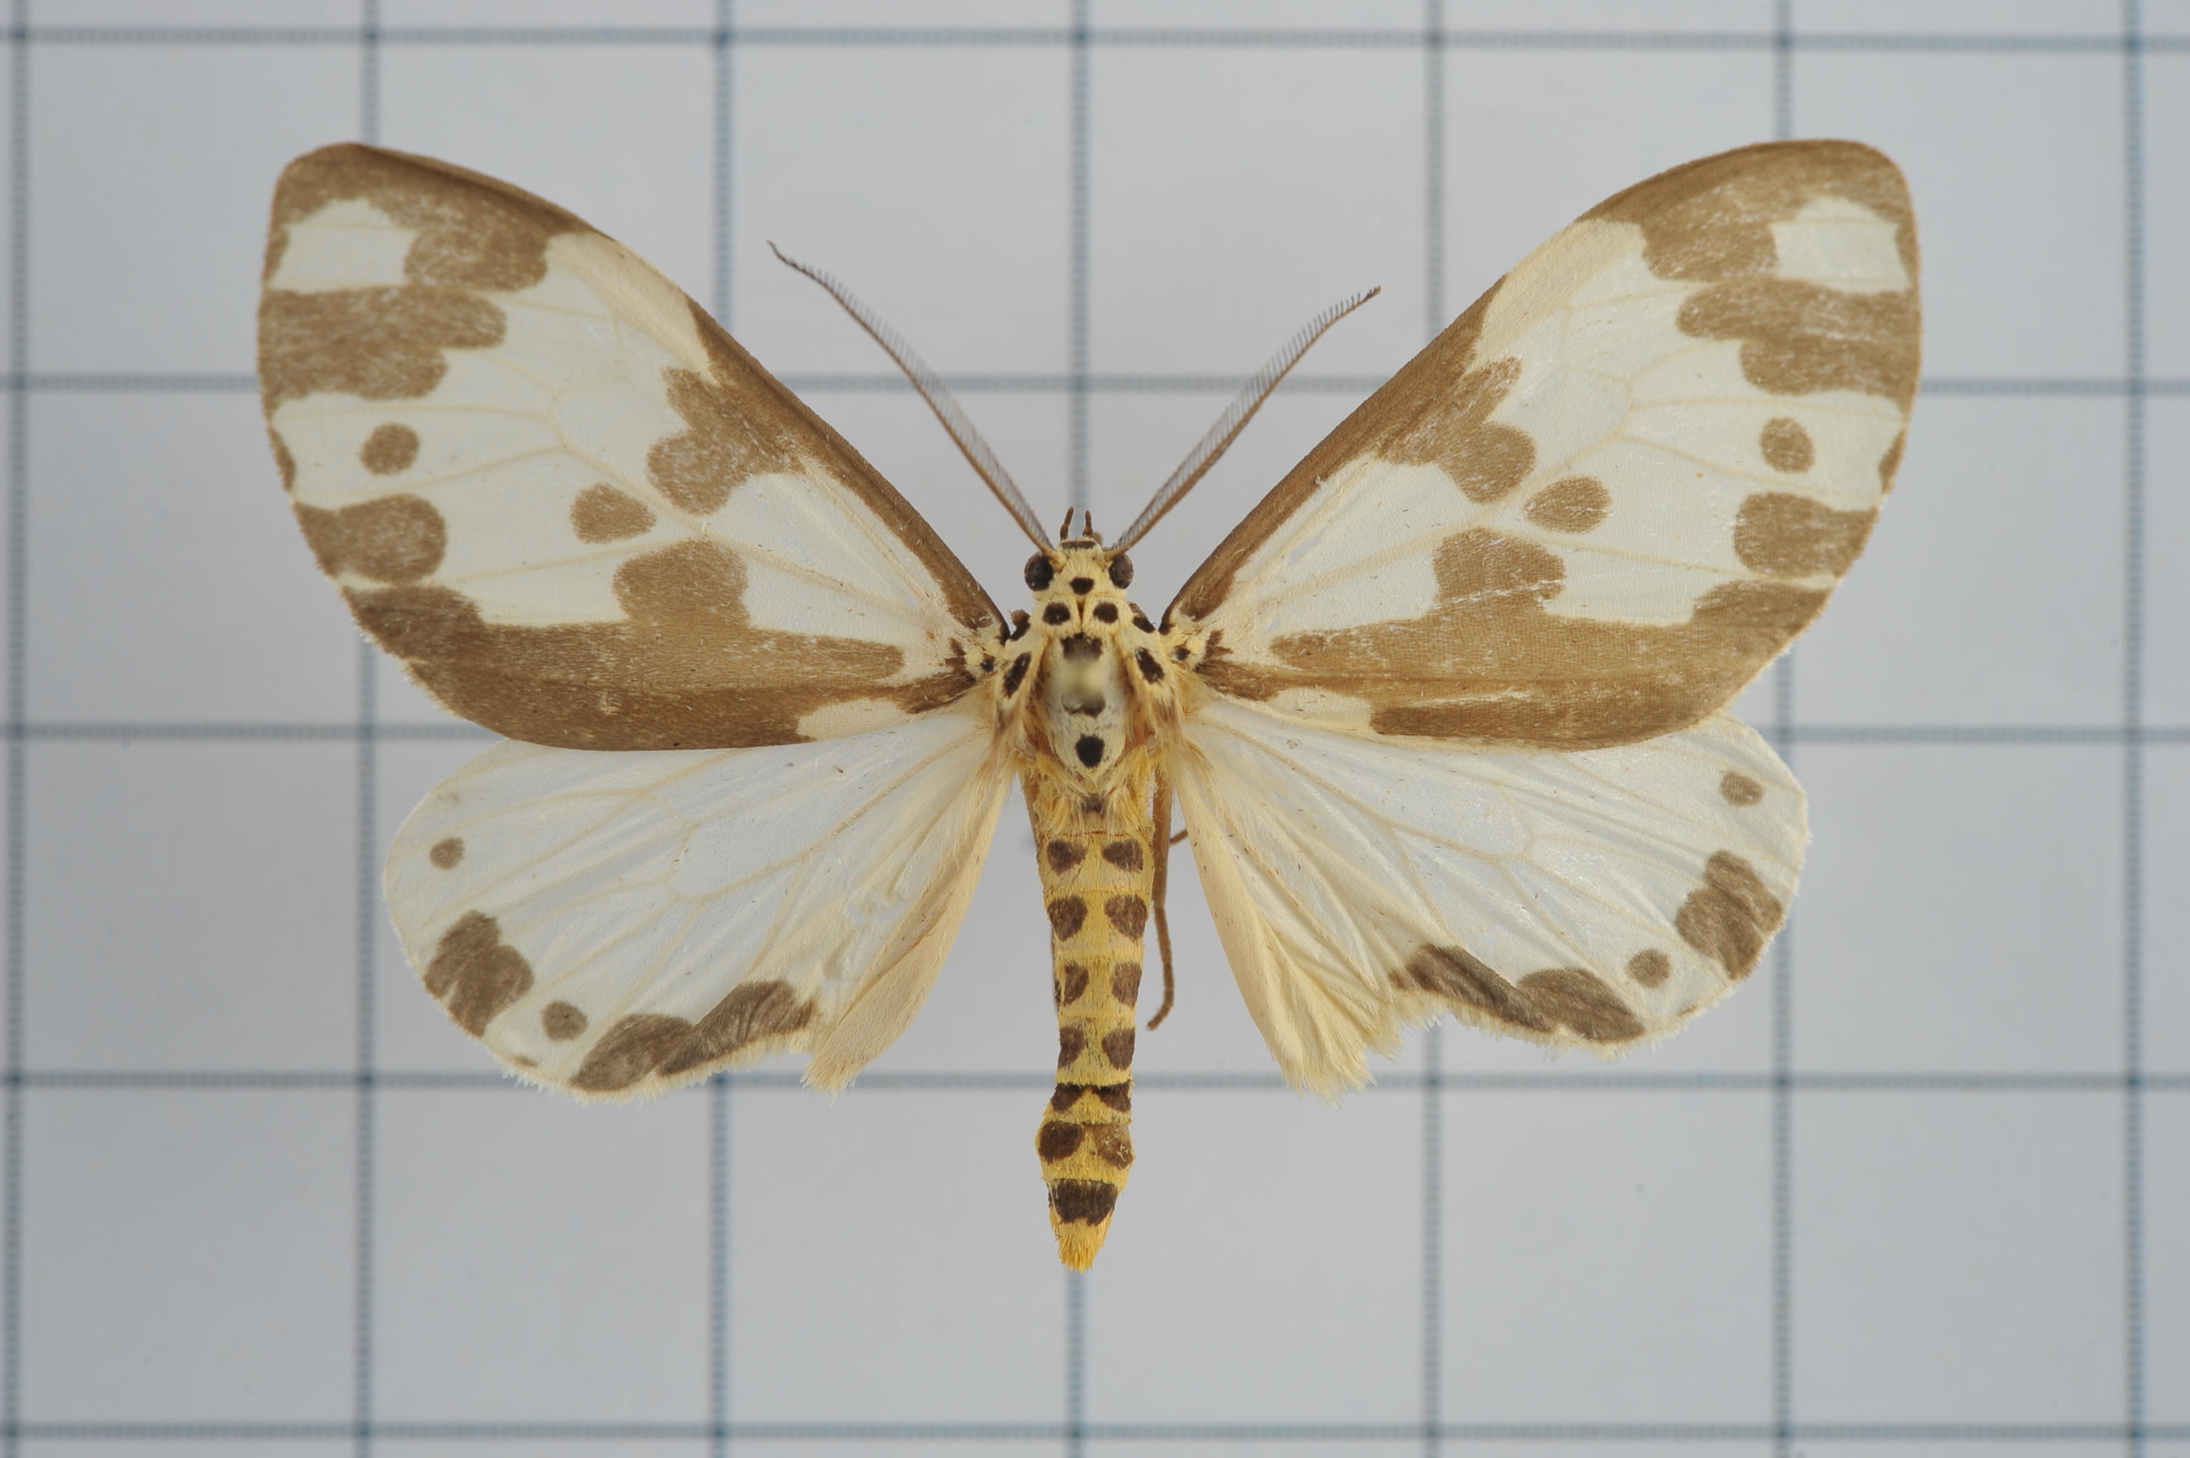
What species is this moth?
Nyctemera carissima formosana
